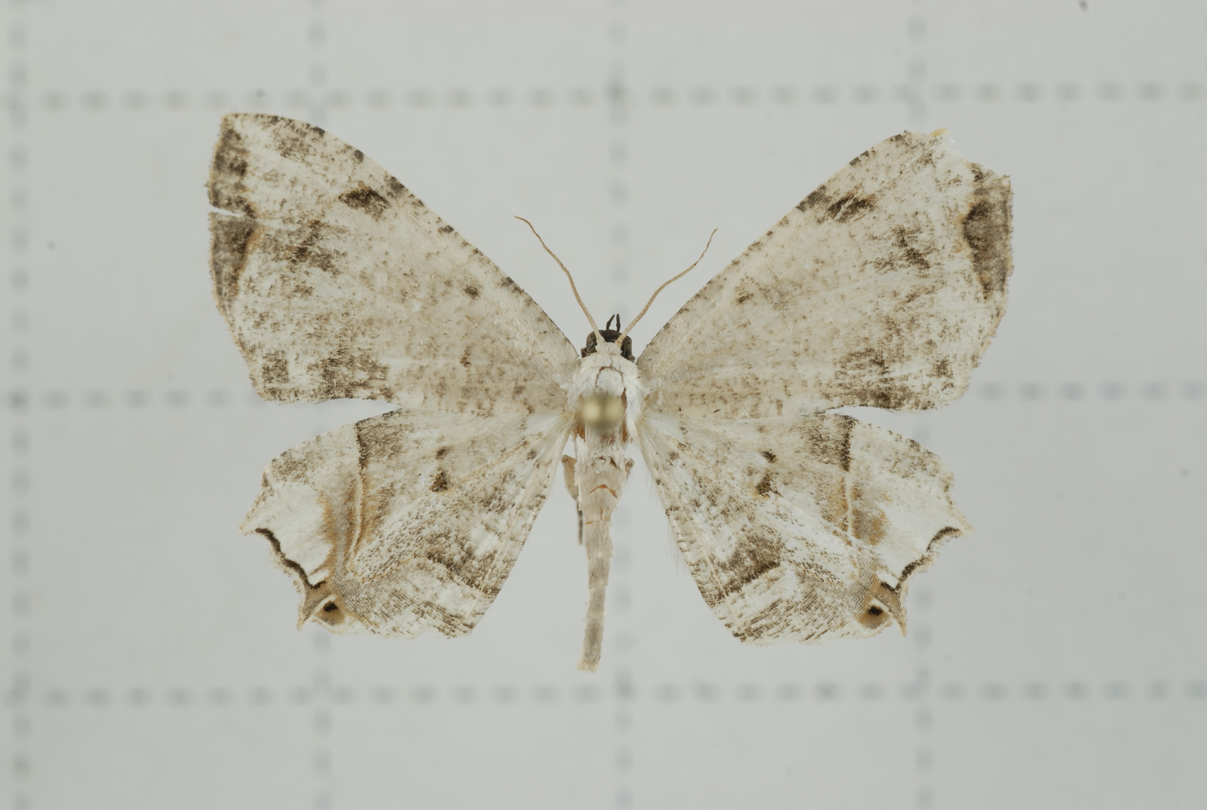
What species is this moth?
Dysaethria cretacea
